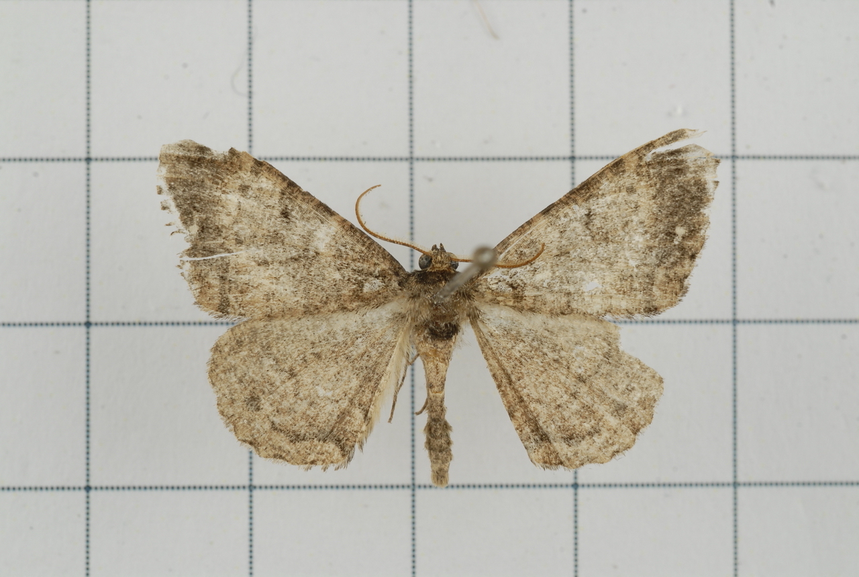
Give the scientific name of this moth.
Parectropis subflava
